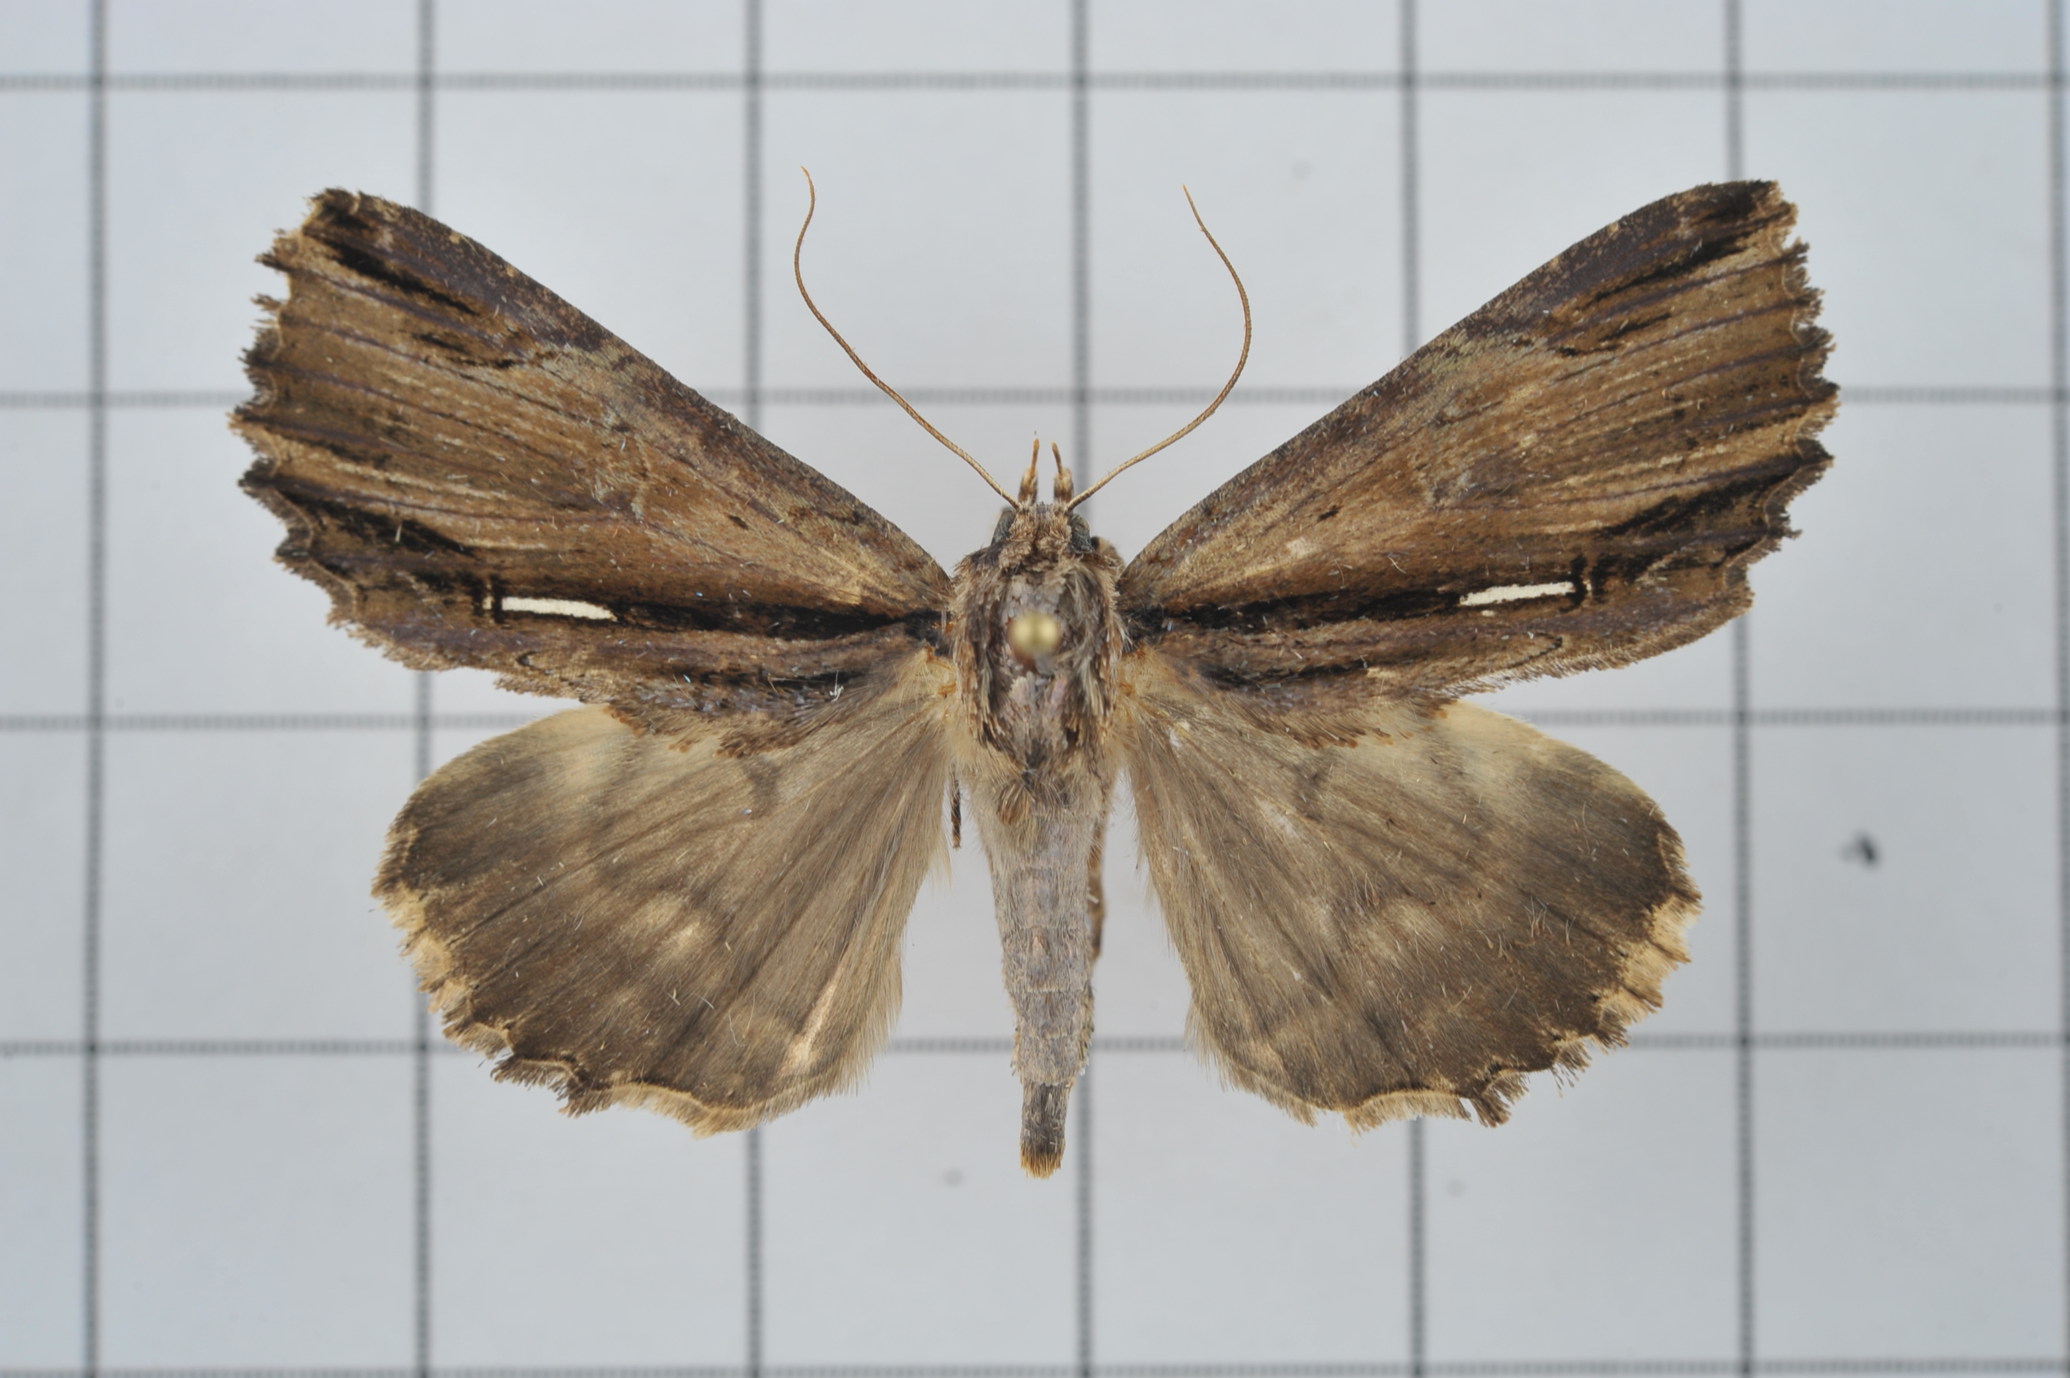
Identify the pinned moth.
Ercheia niveostrigata
